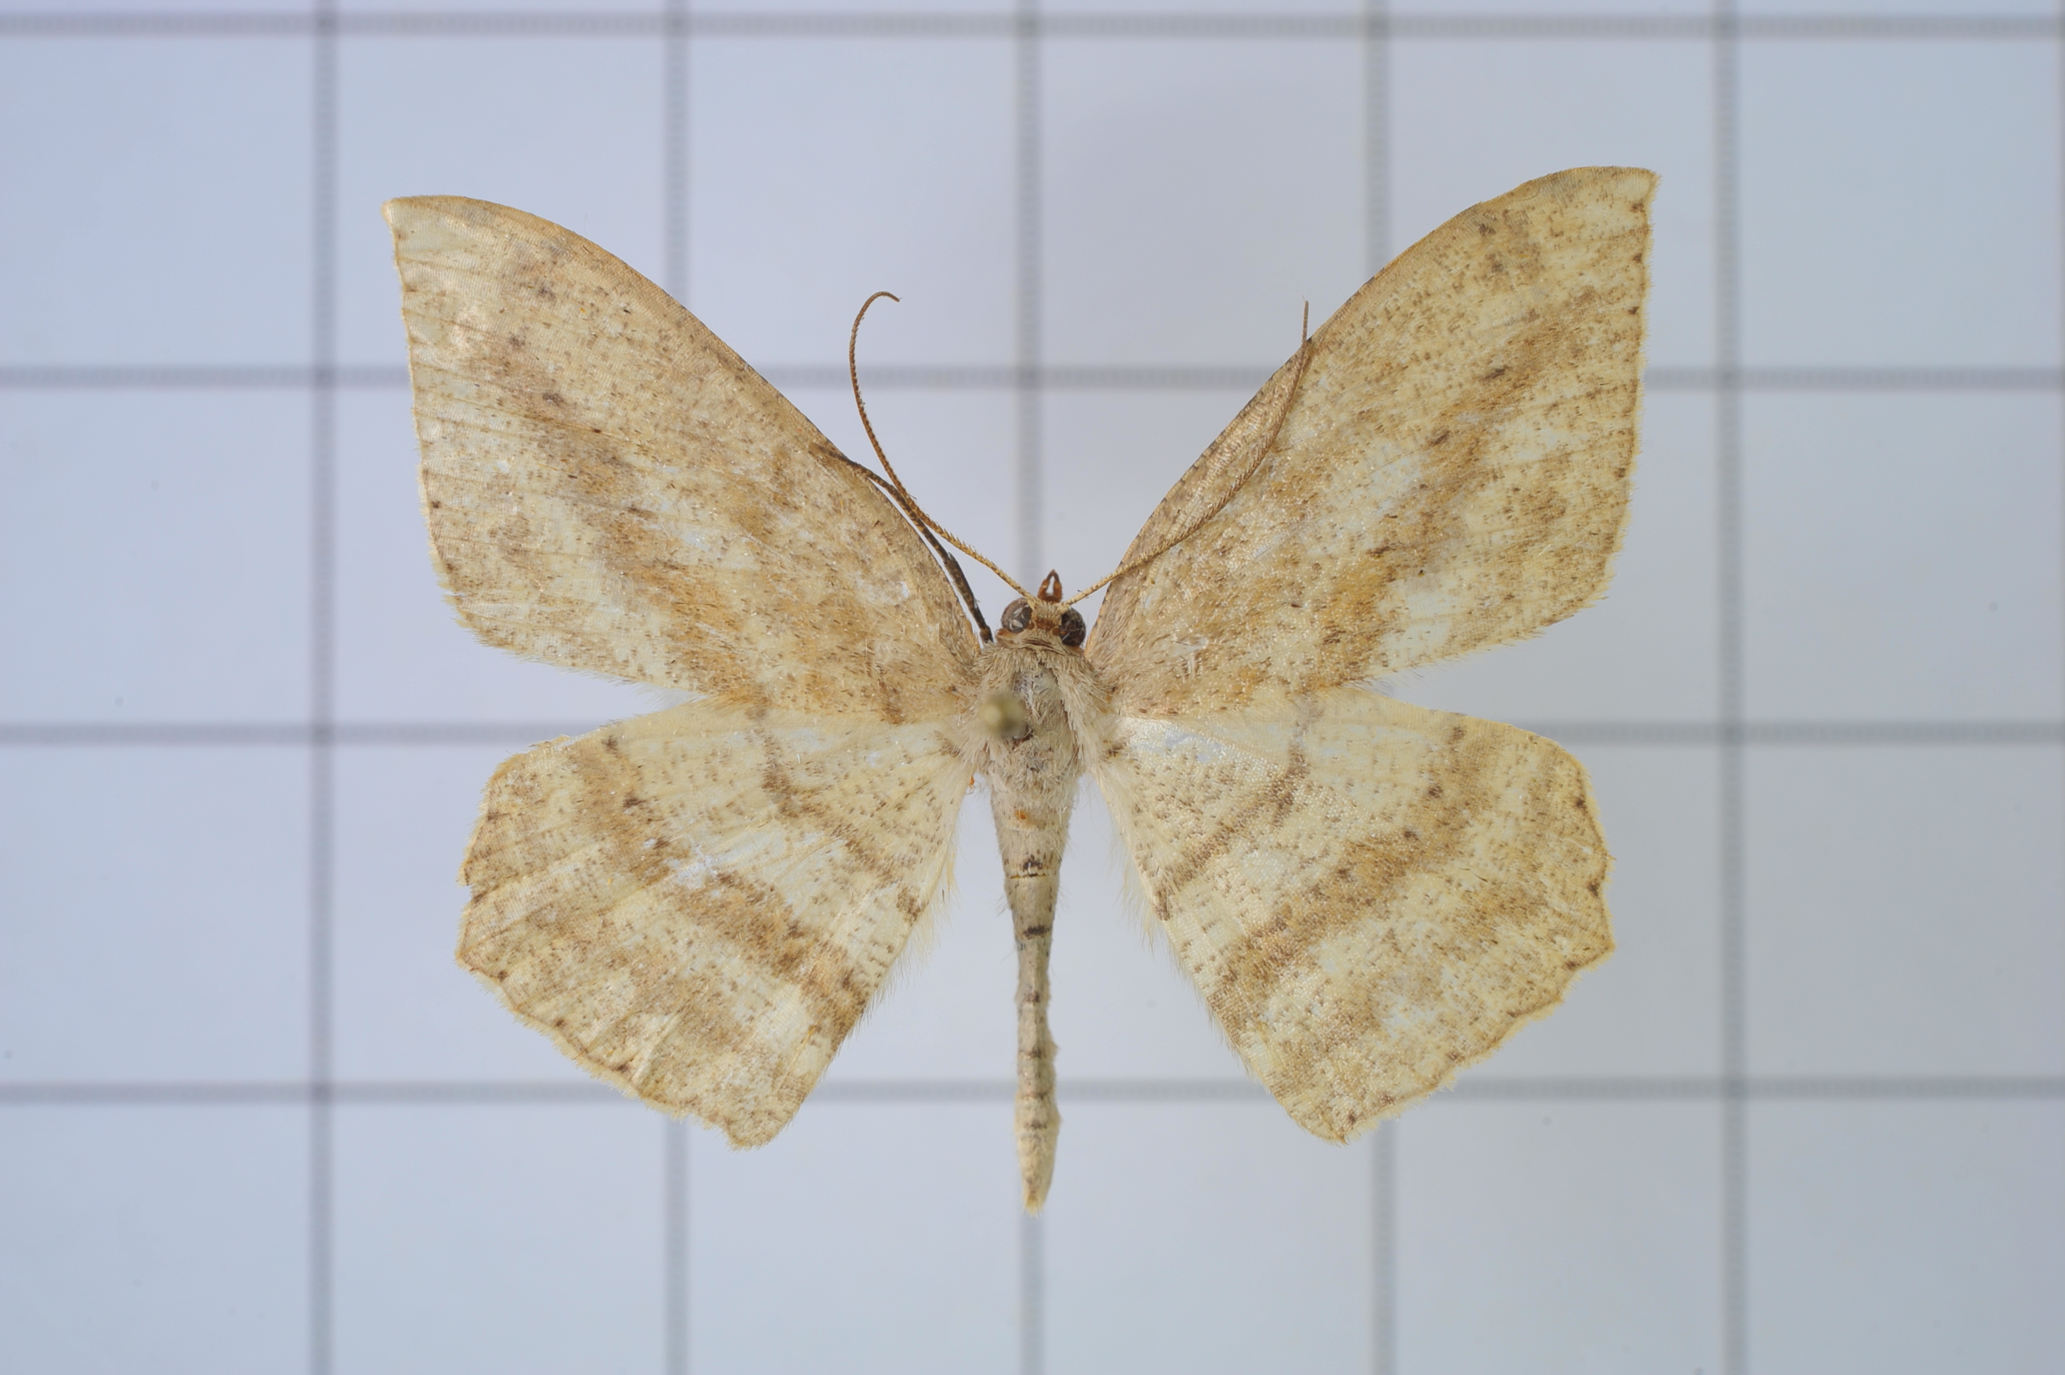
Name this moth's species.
Calletaera obliquata
